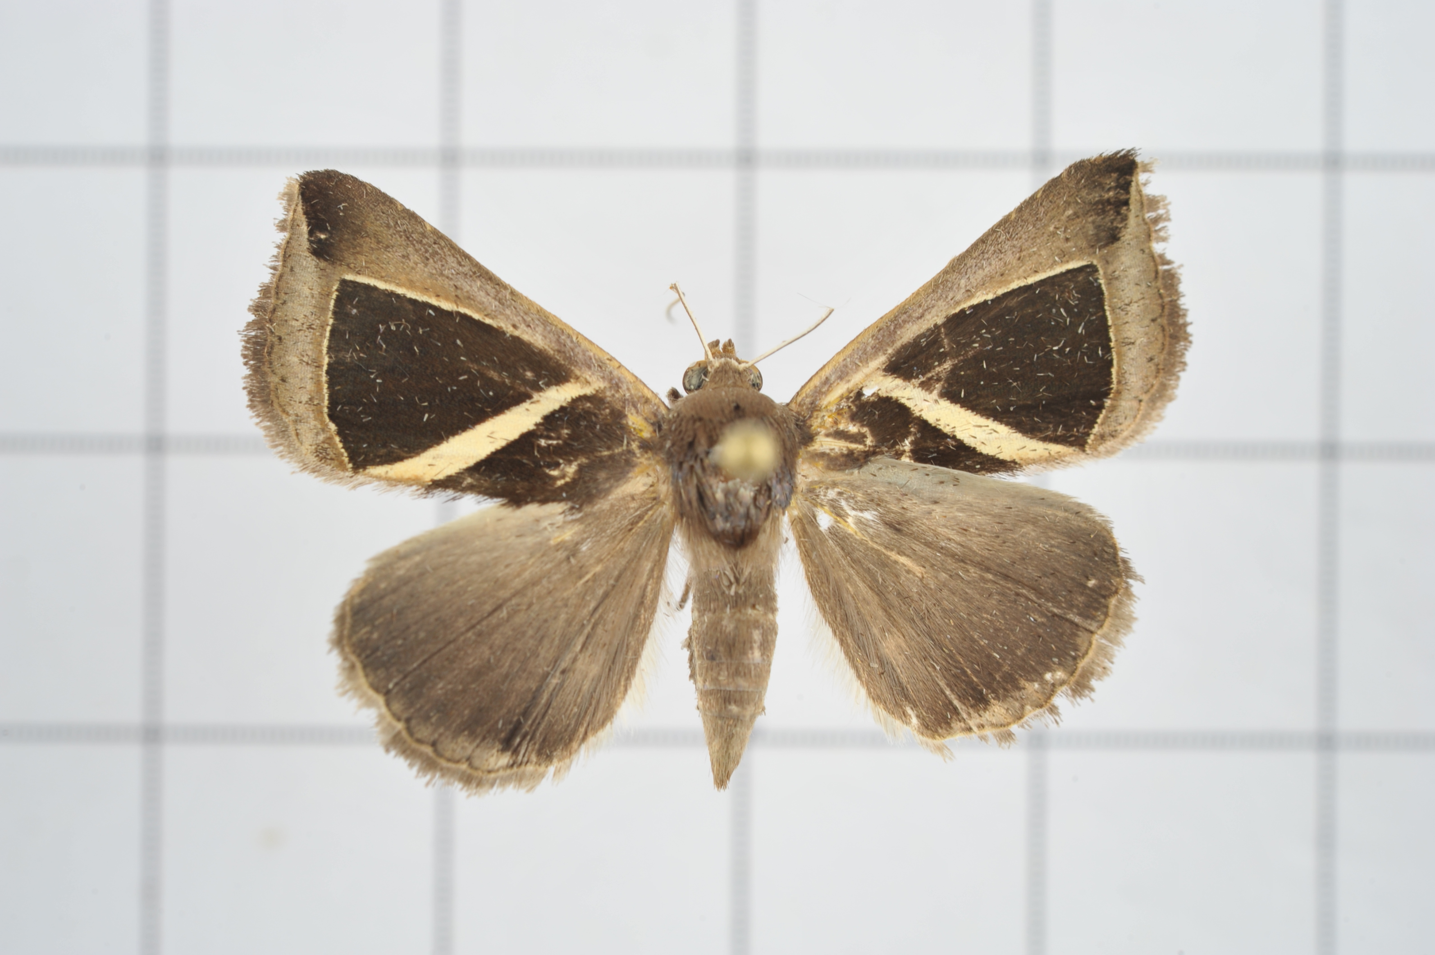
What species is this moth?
Chalciope mygdon
